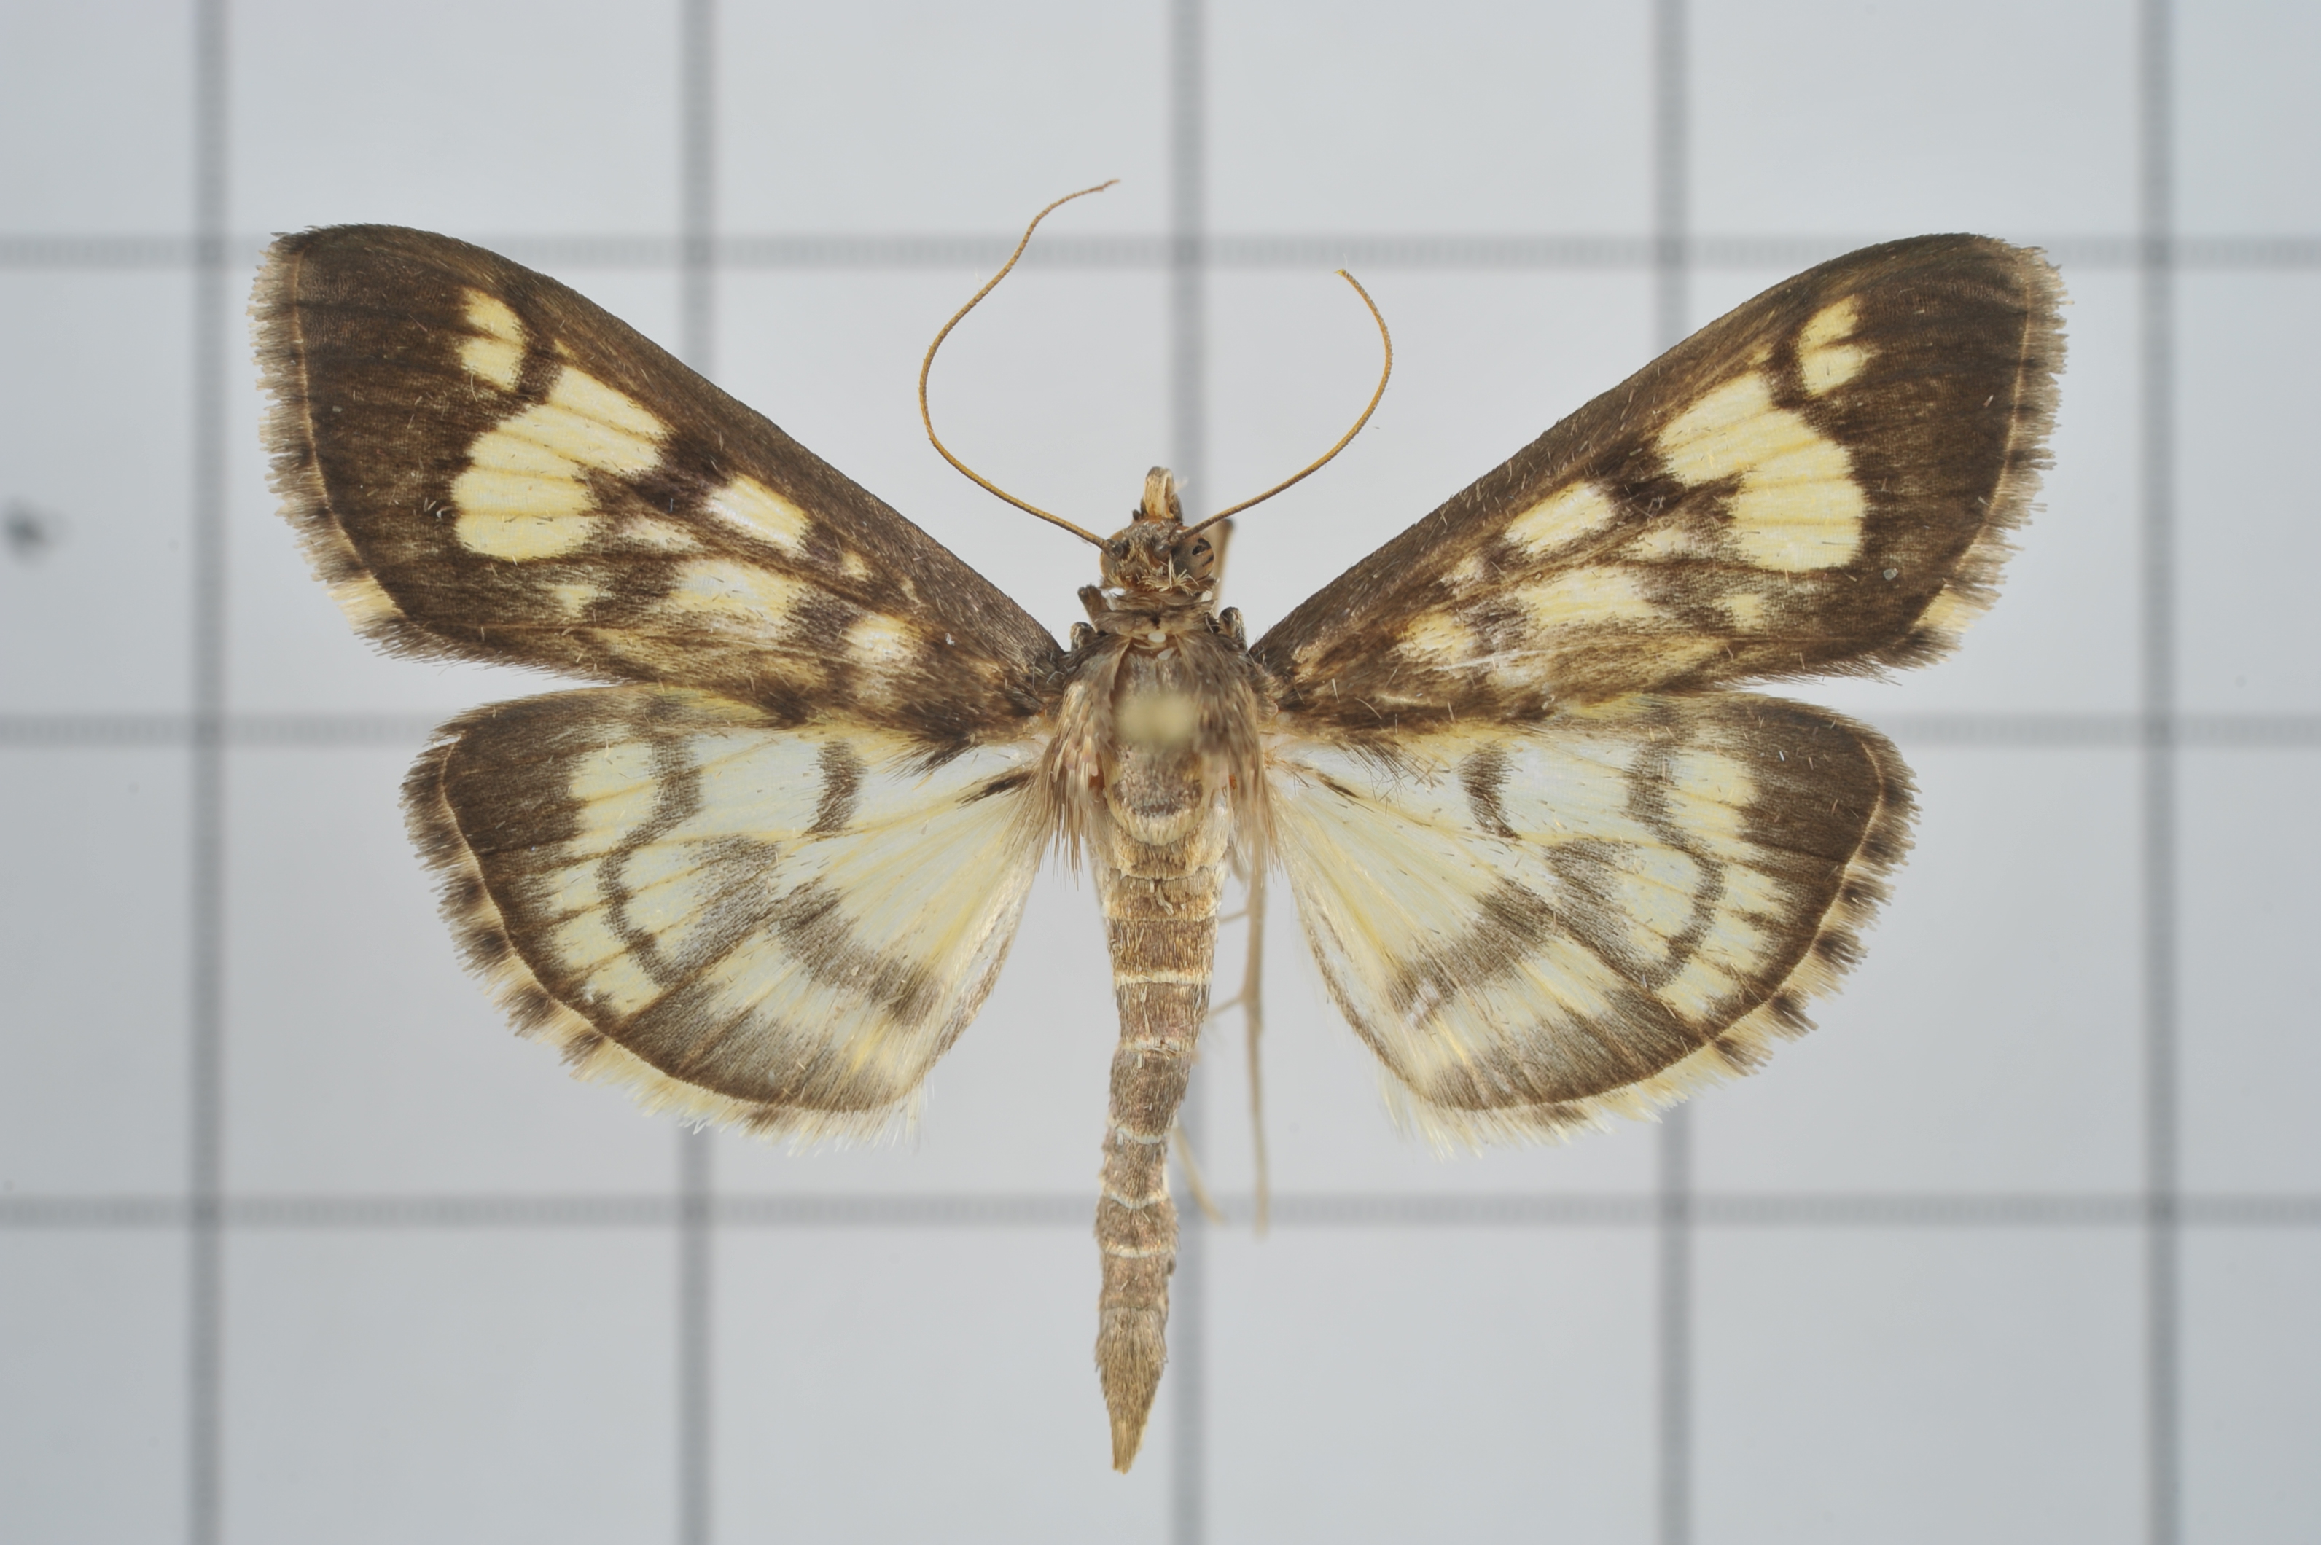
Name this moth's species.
Syllepte taiwanalis
